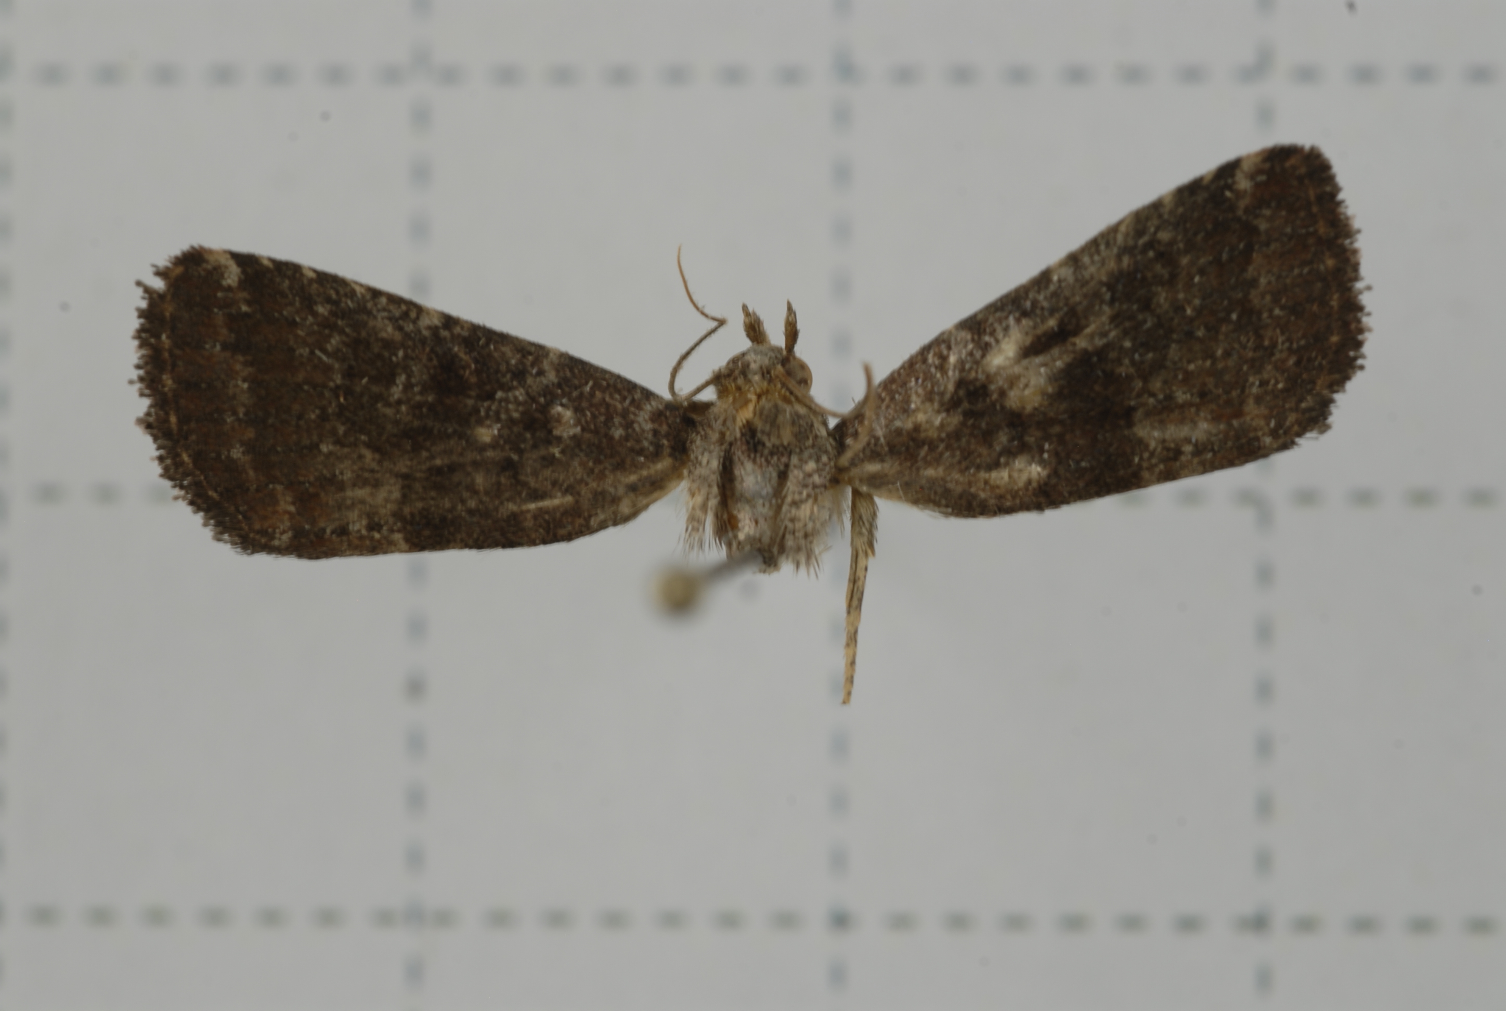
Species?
Condica illecta
